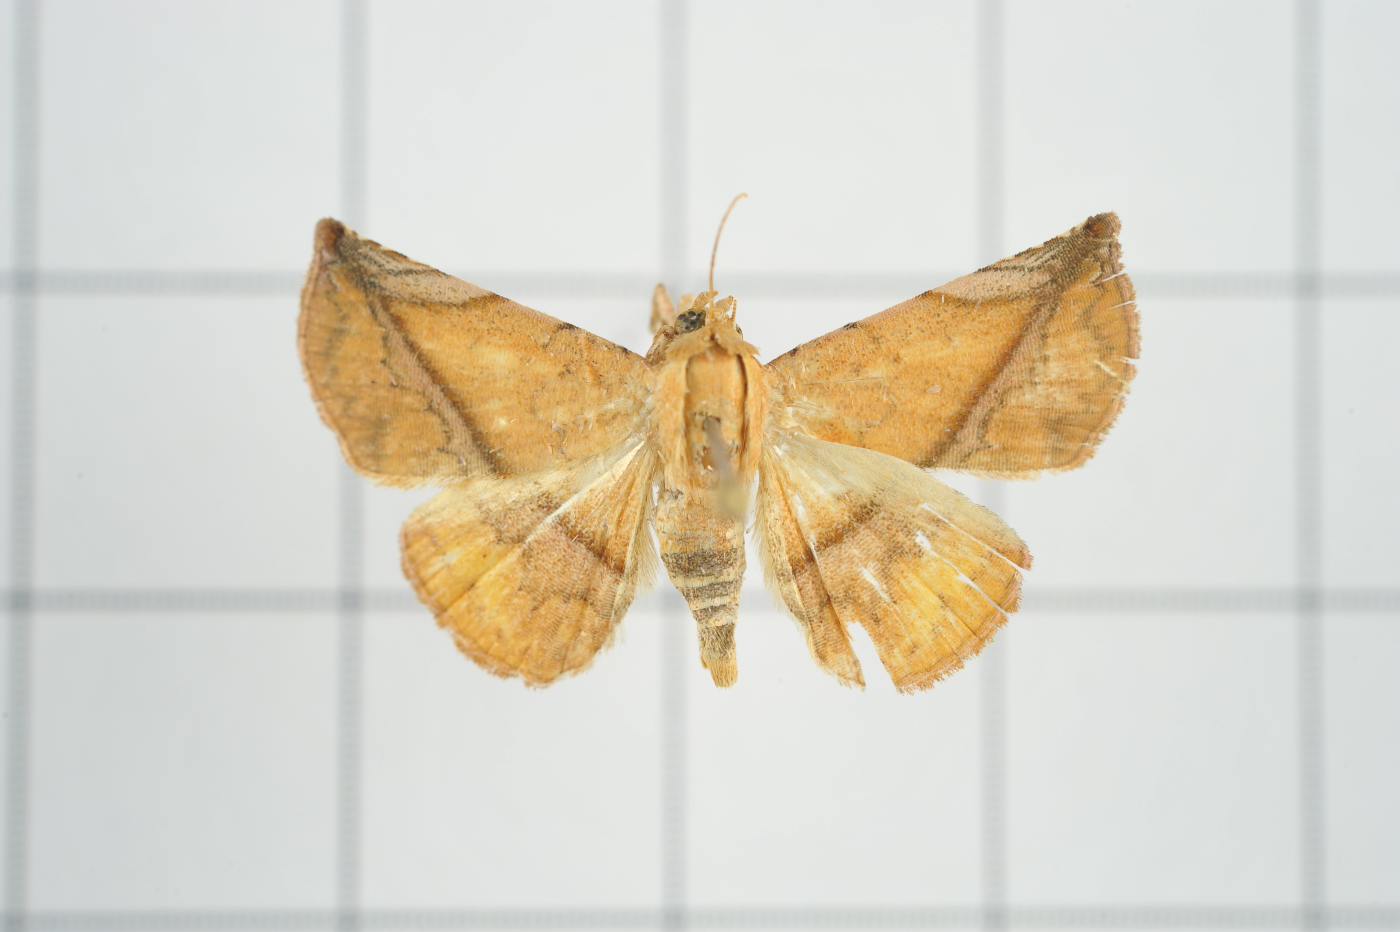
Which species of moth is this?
Eublemma quadrapex
